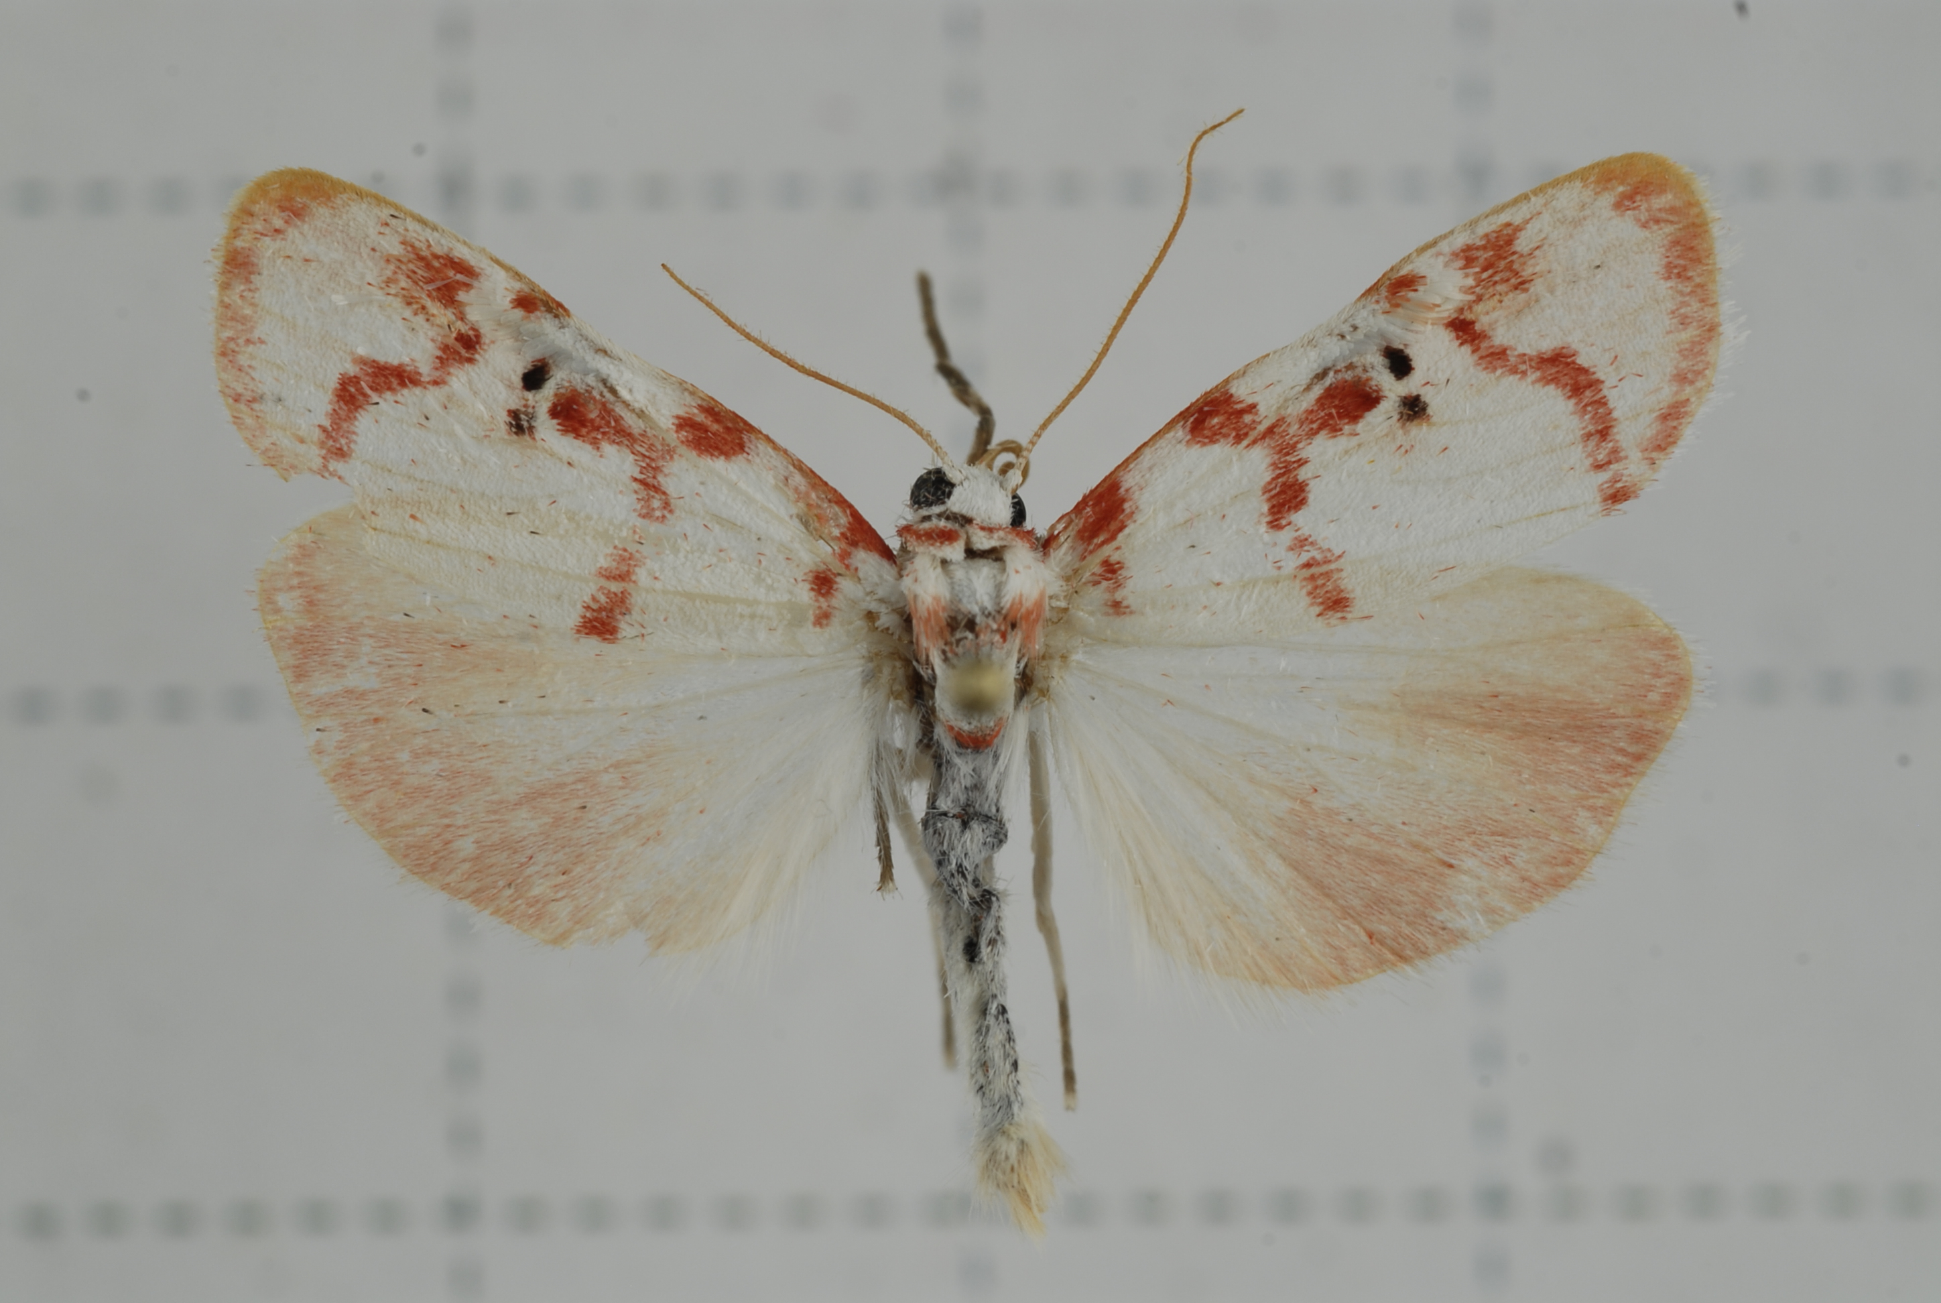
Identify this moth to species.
Cyana hamata hamata
